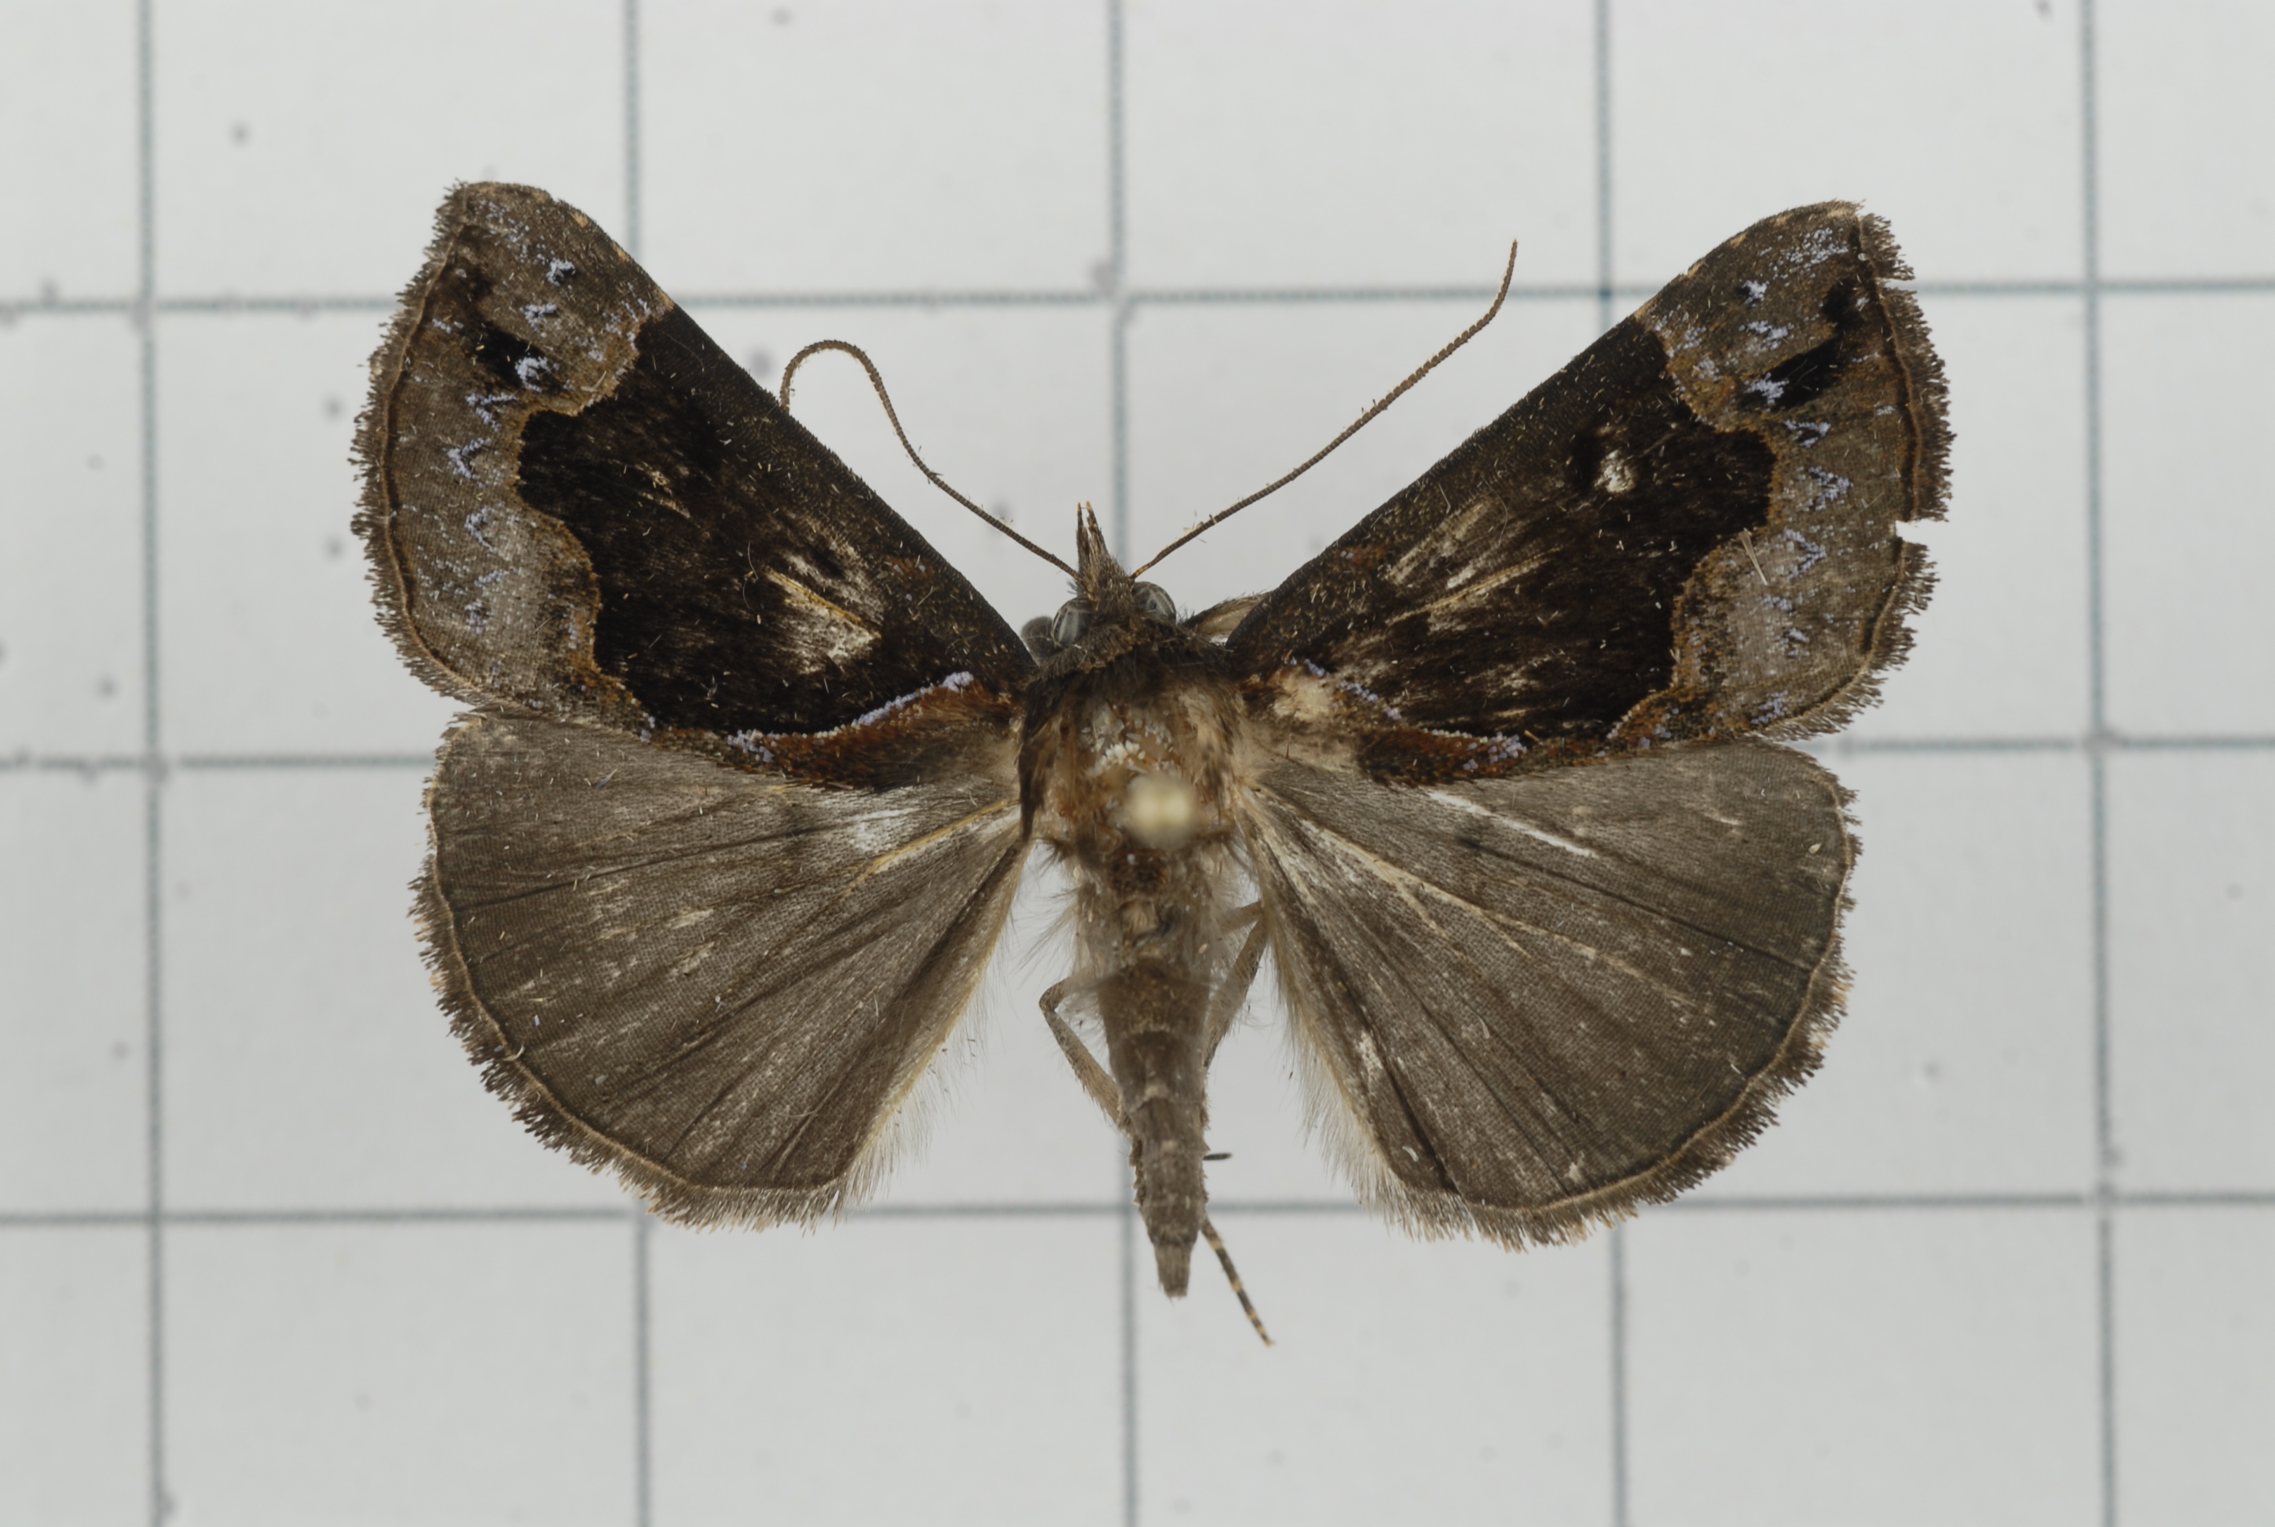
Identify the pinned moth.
Hypena cyanea
